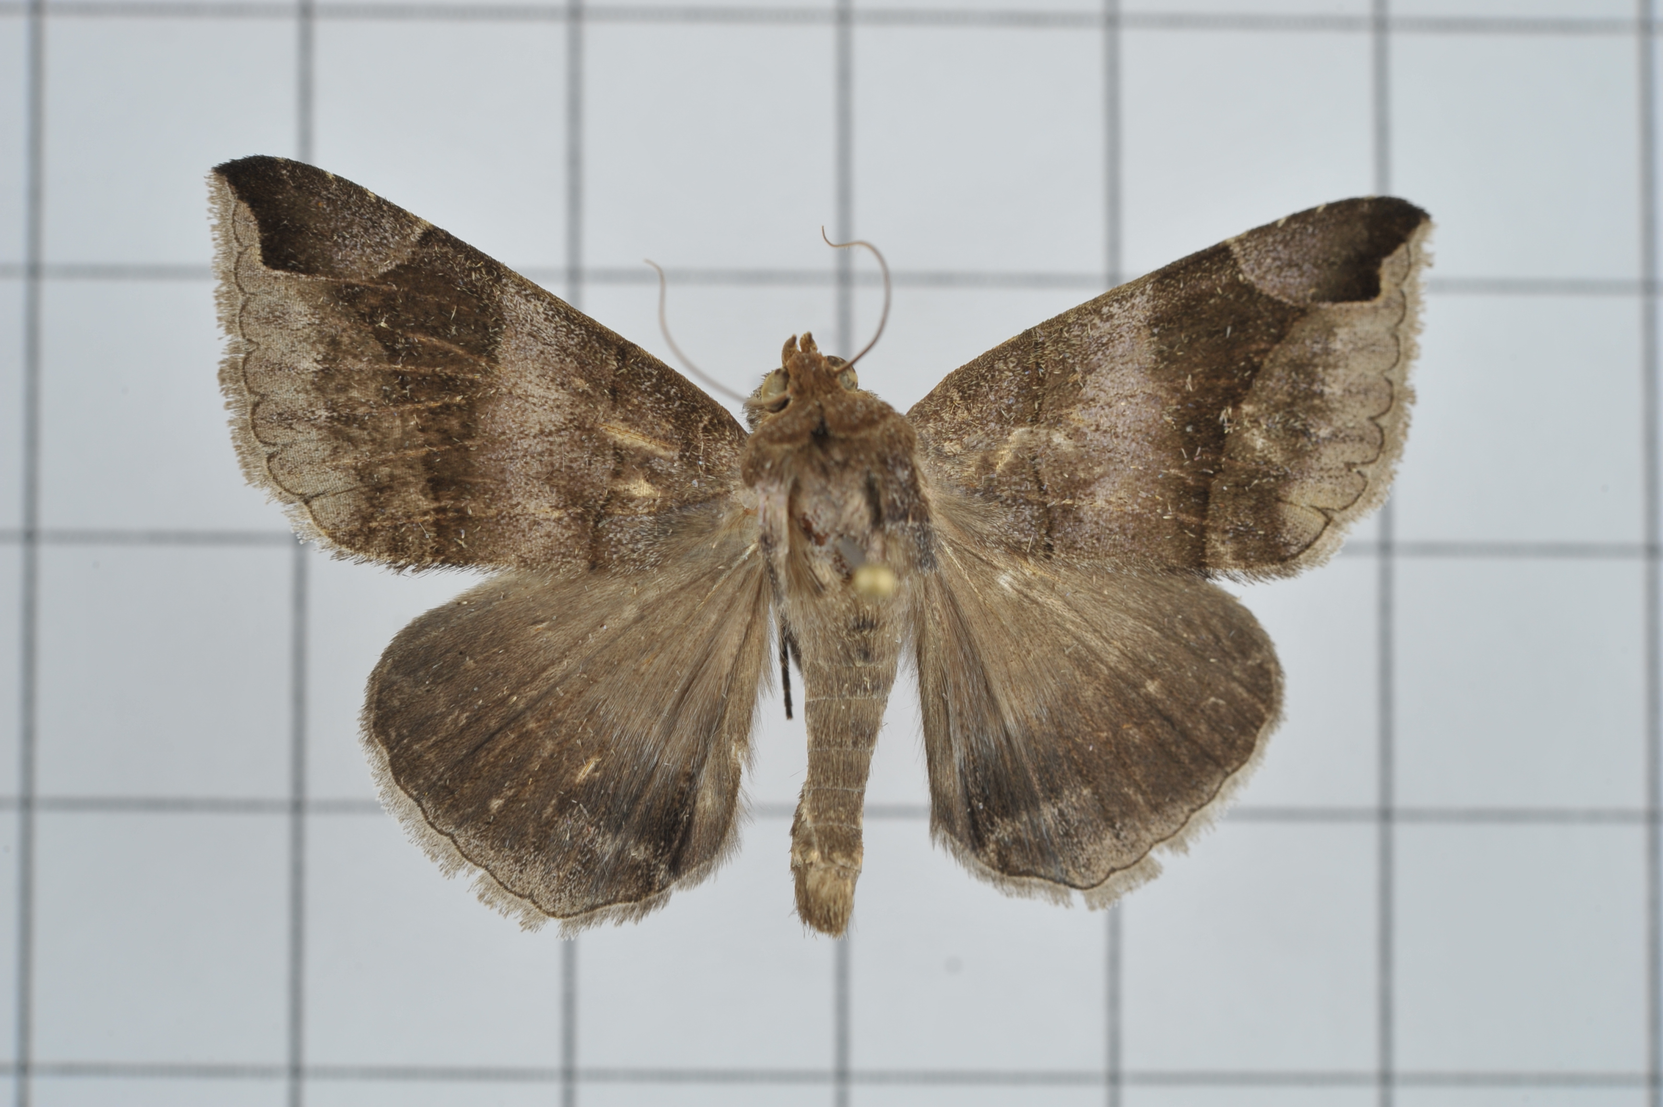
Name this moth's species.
Bastilla amygdalis
